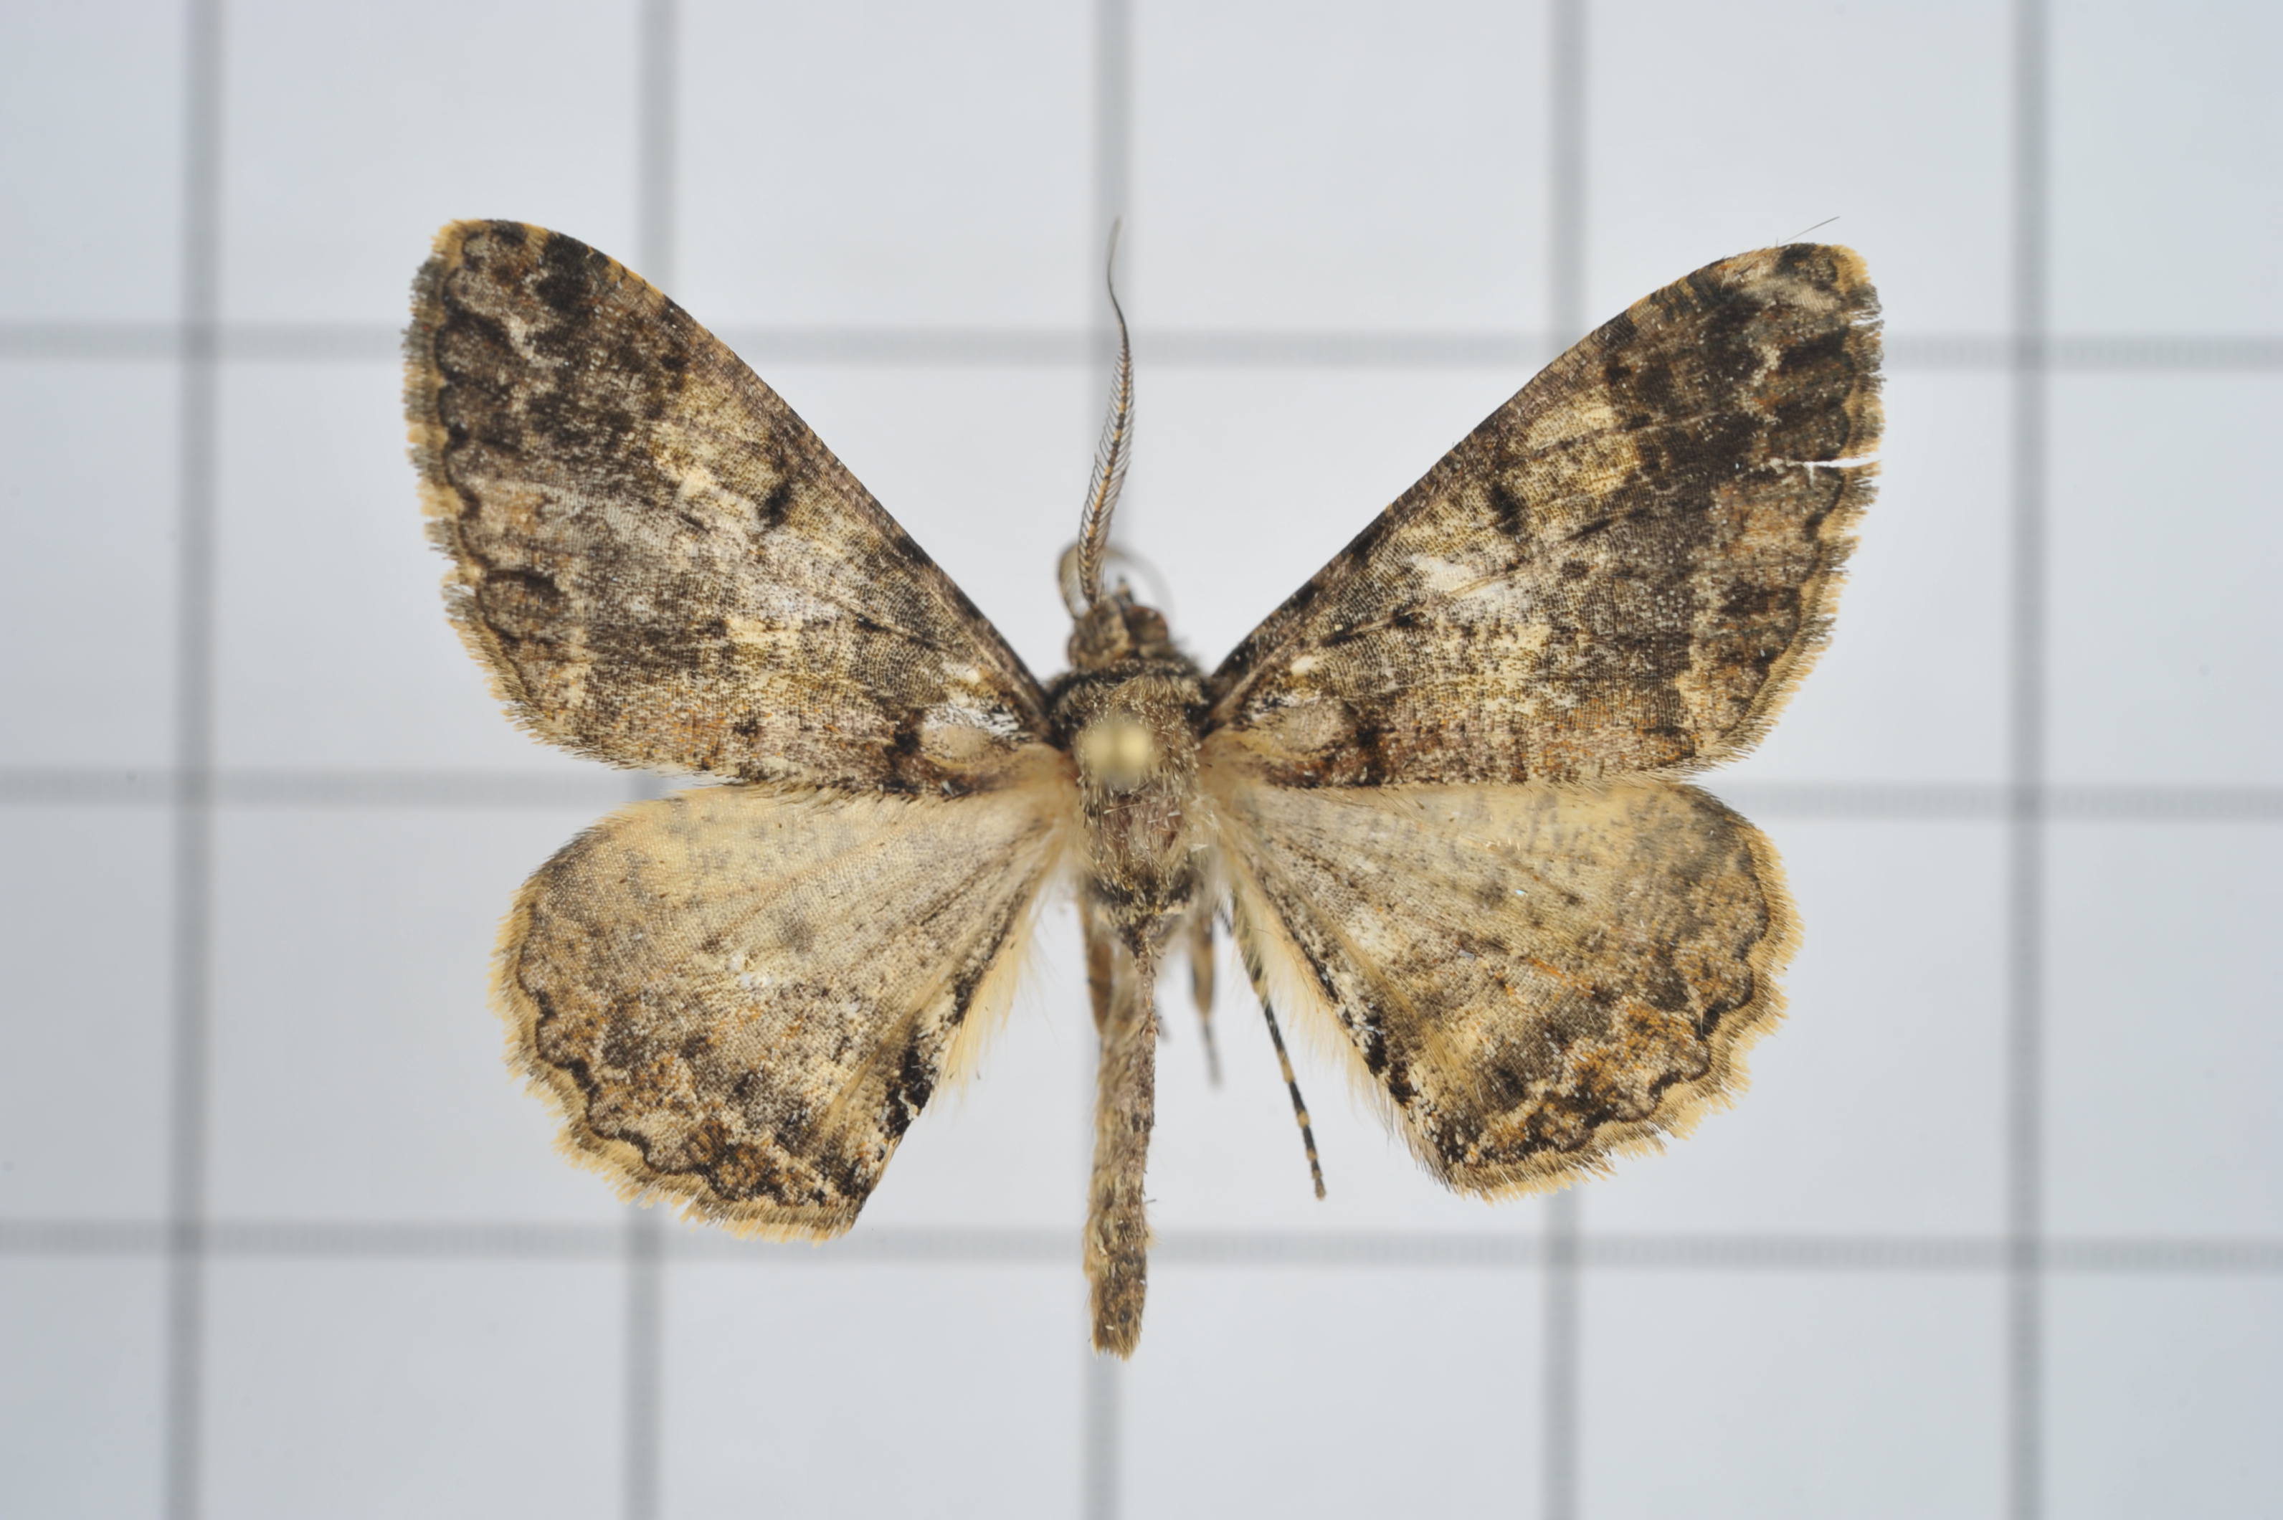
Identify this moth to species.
Alcis taiwanovariegata
